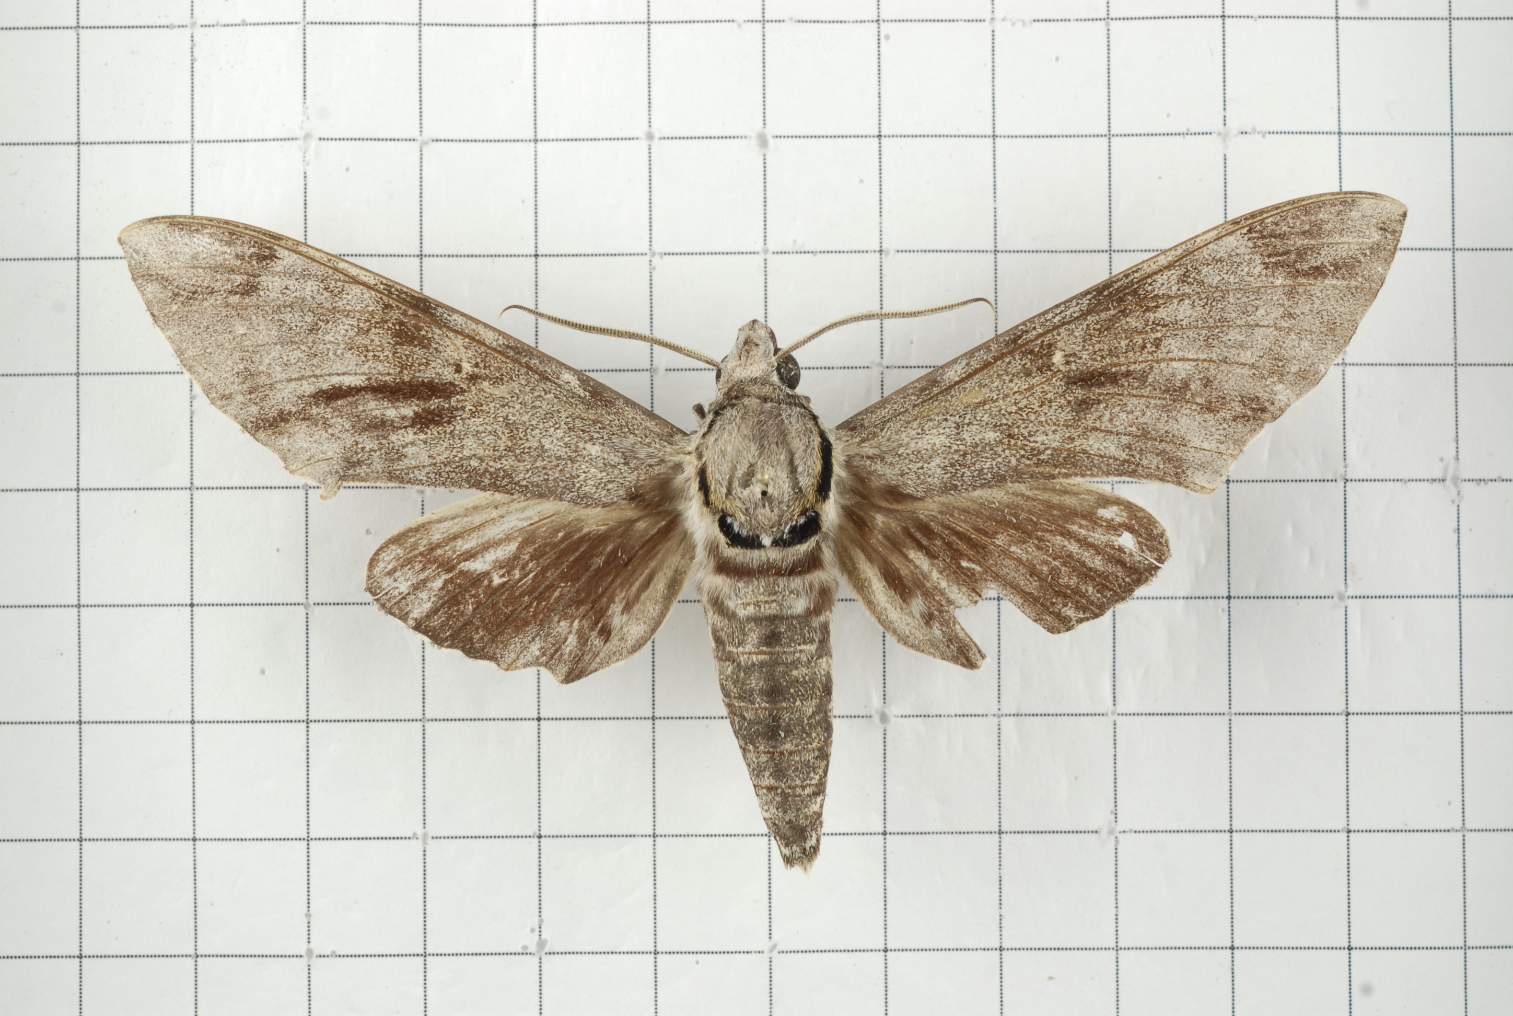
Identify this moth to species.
Psilogramma increta
